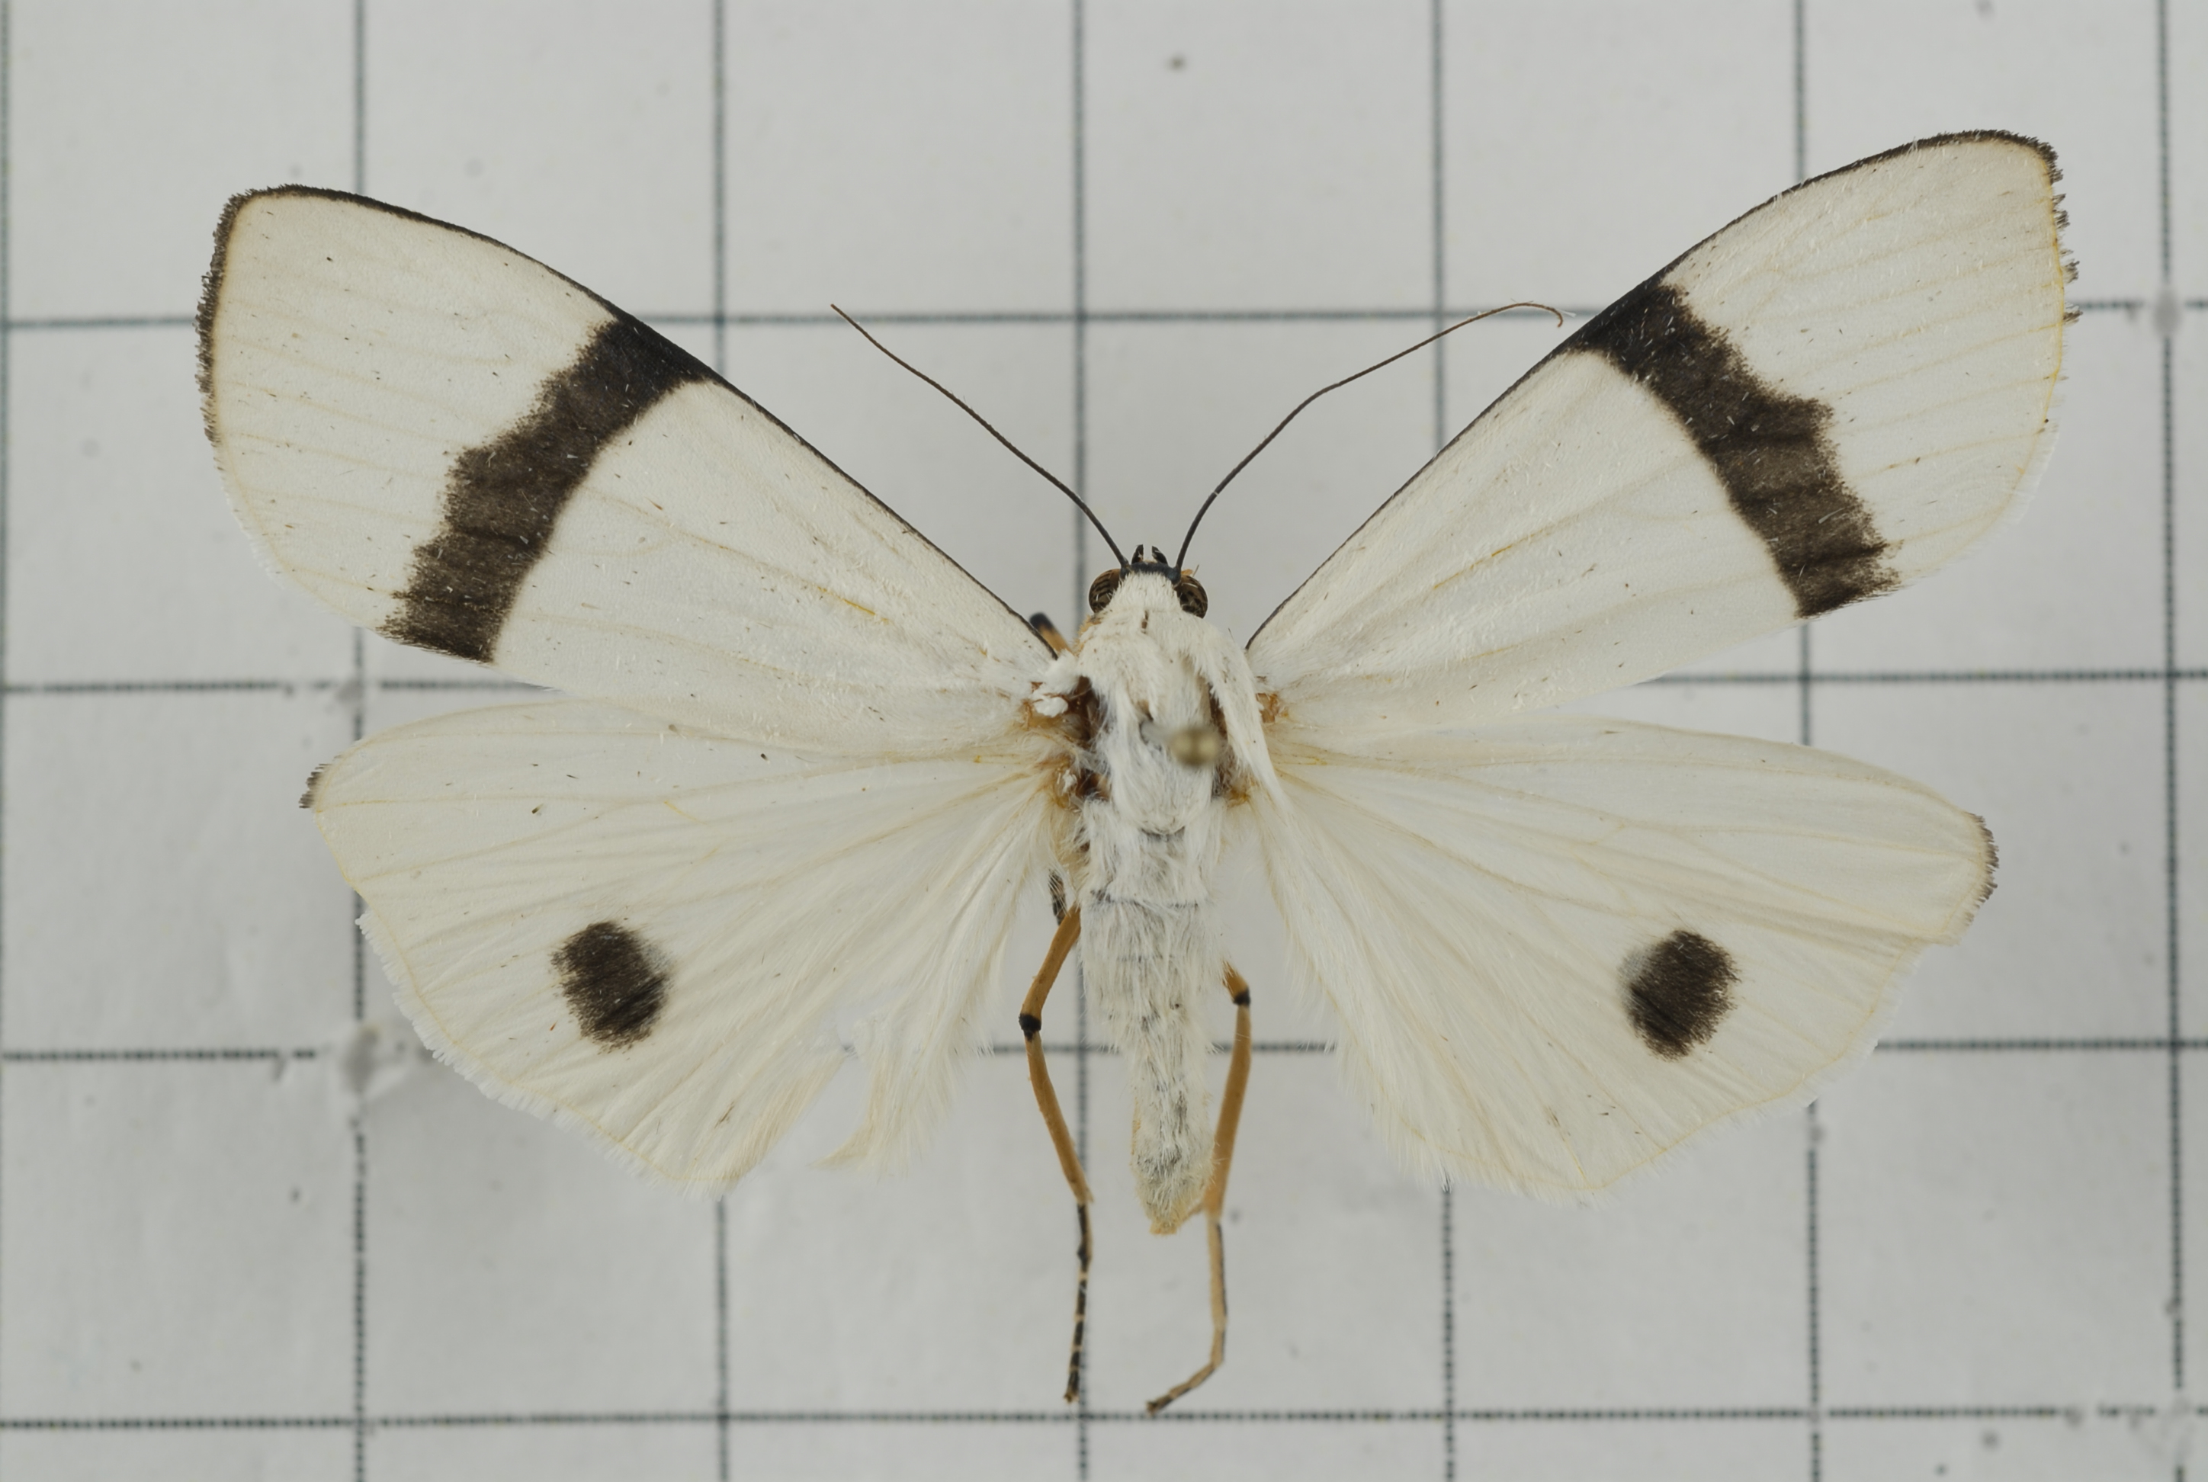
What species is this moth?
Vamuna alboluteora
